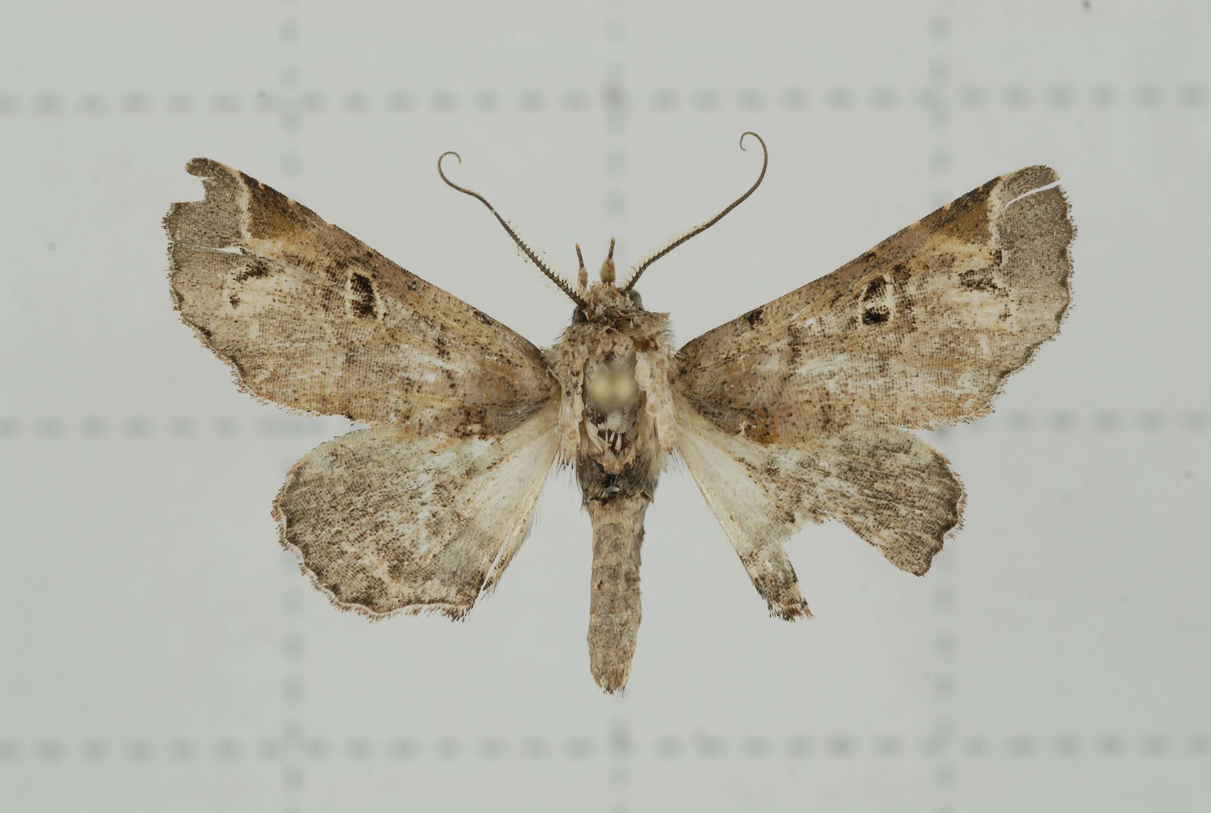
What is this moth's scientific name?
Atacira affinis
